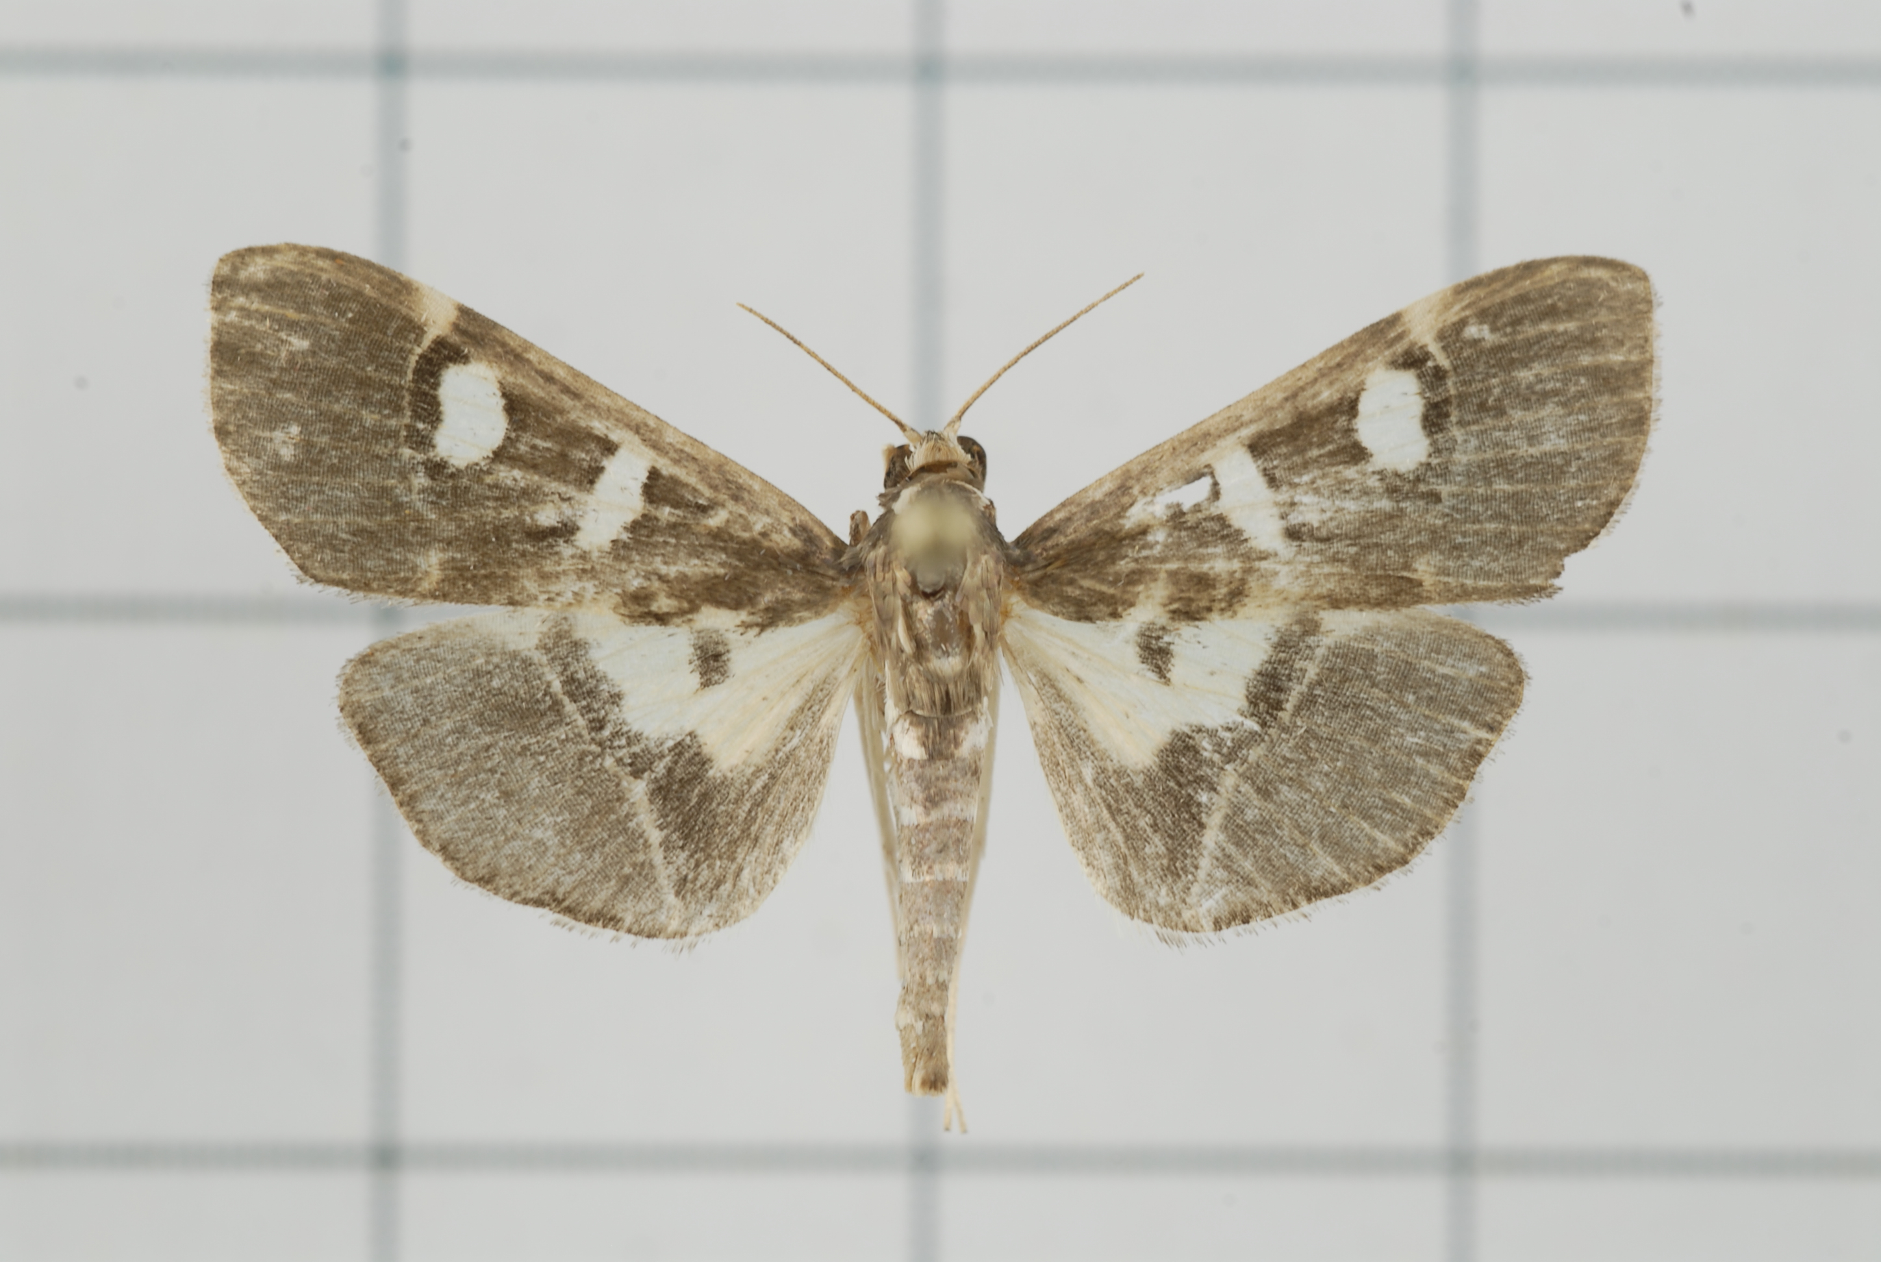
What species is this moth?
Glyphodes crithealis
